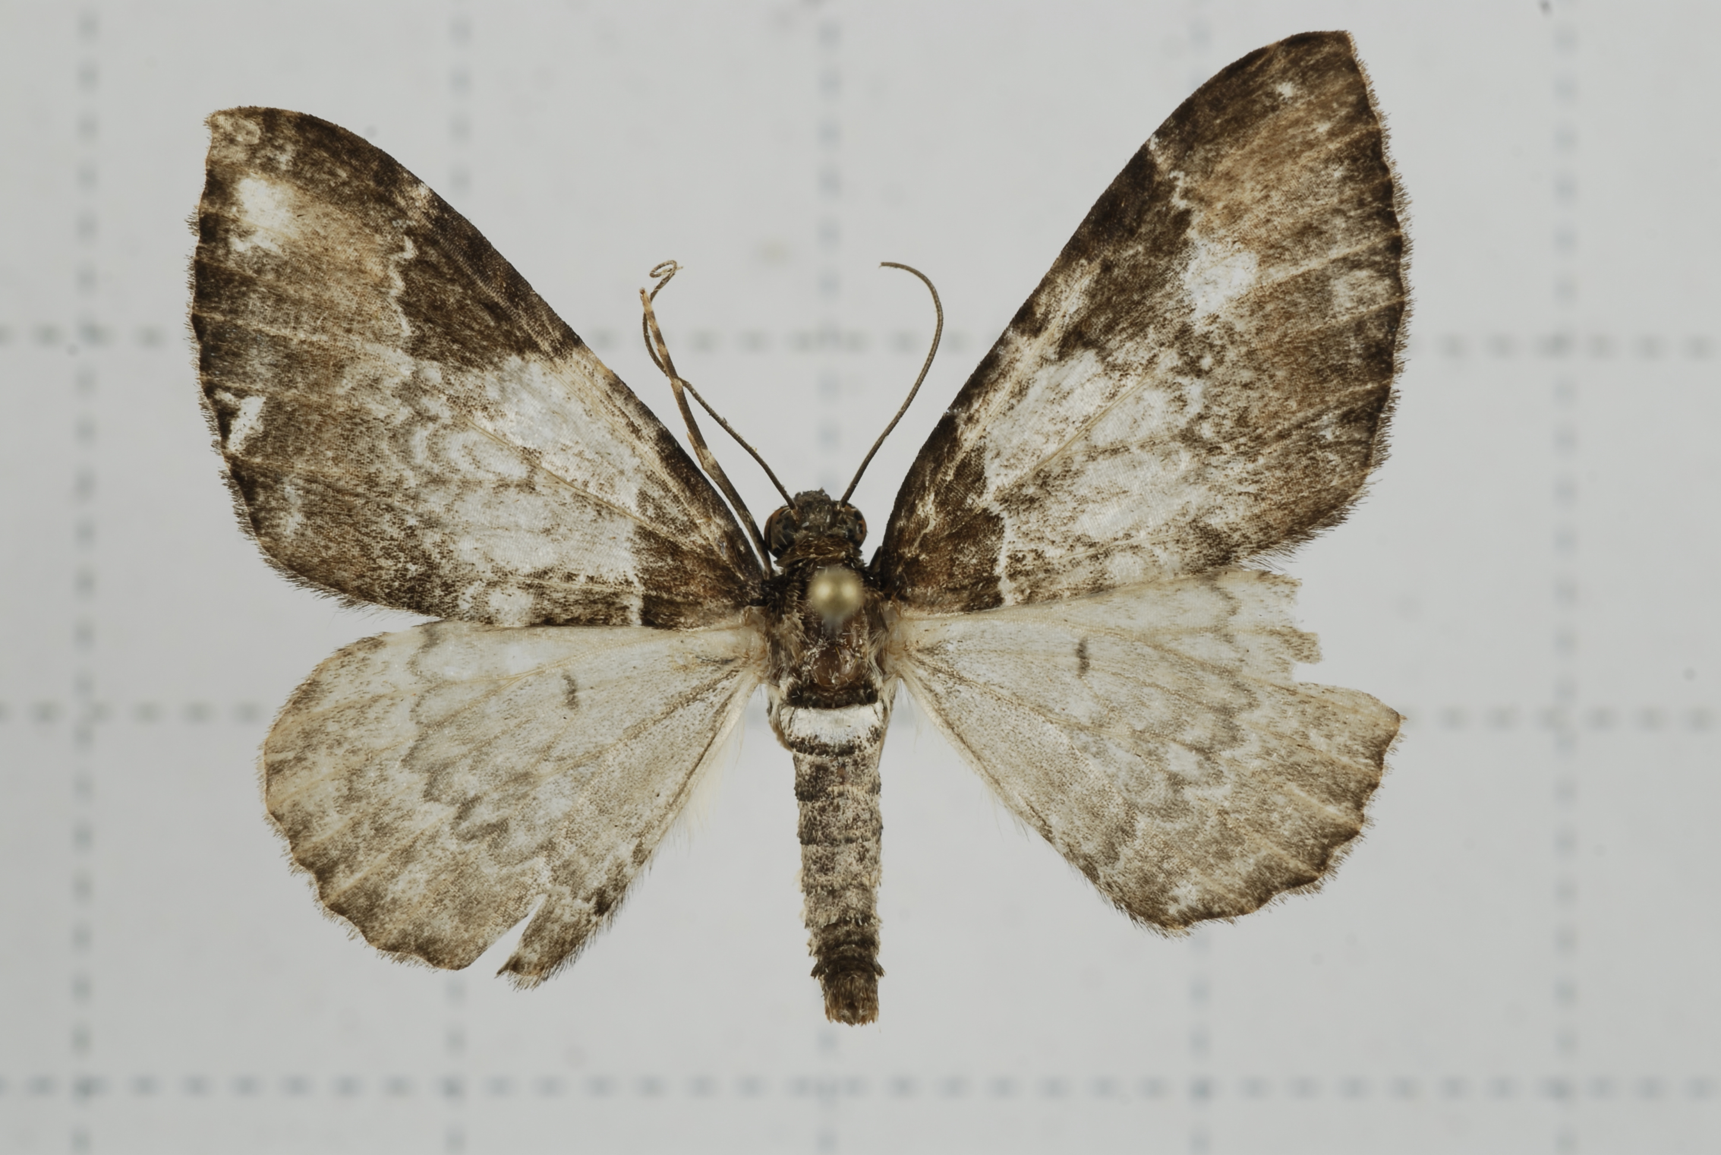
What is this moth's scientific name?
Melanthia procellata szechuanensis
